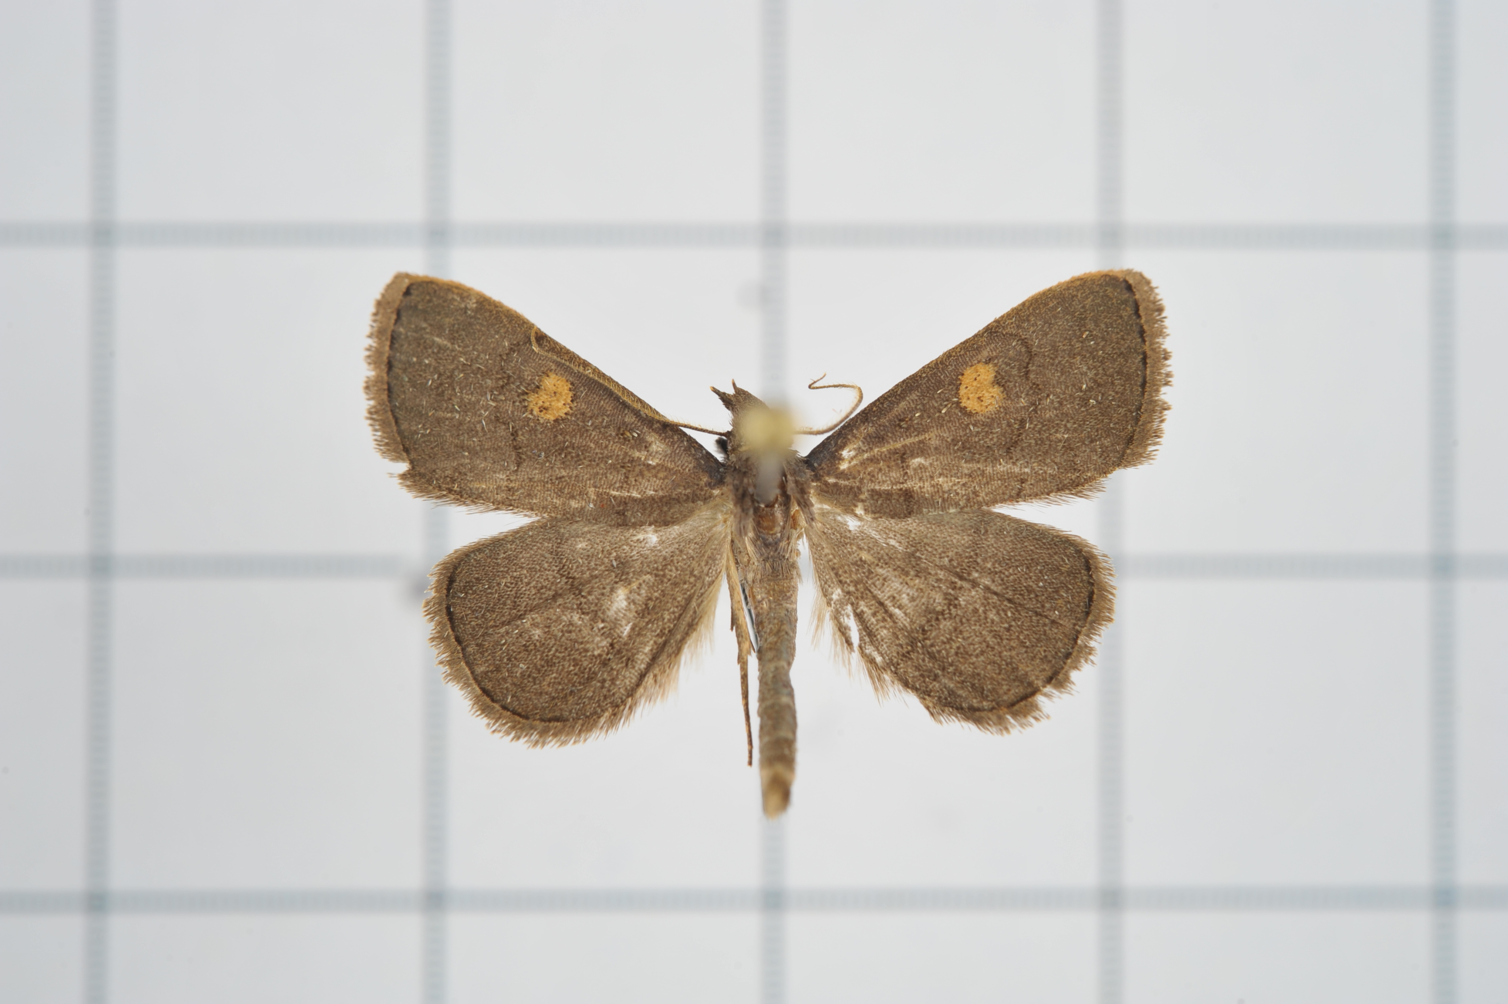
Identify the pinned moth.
Paracolax sugii
